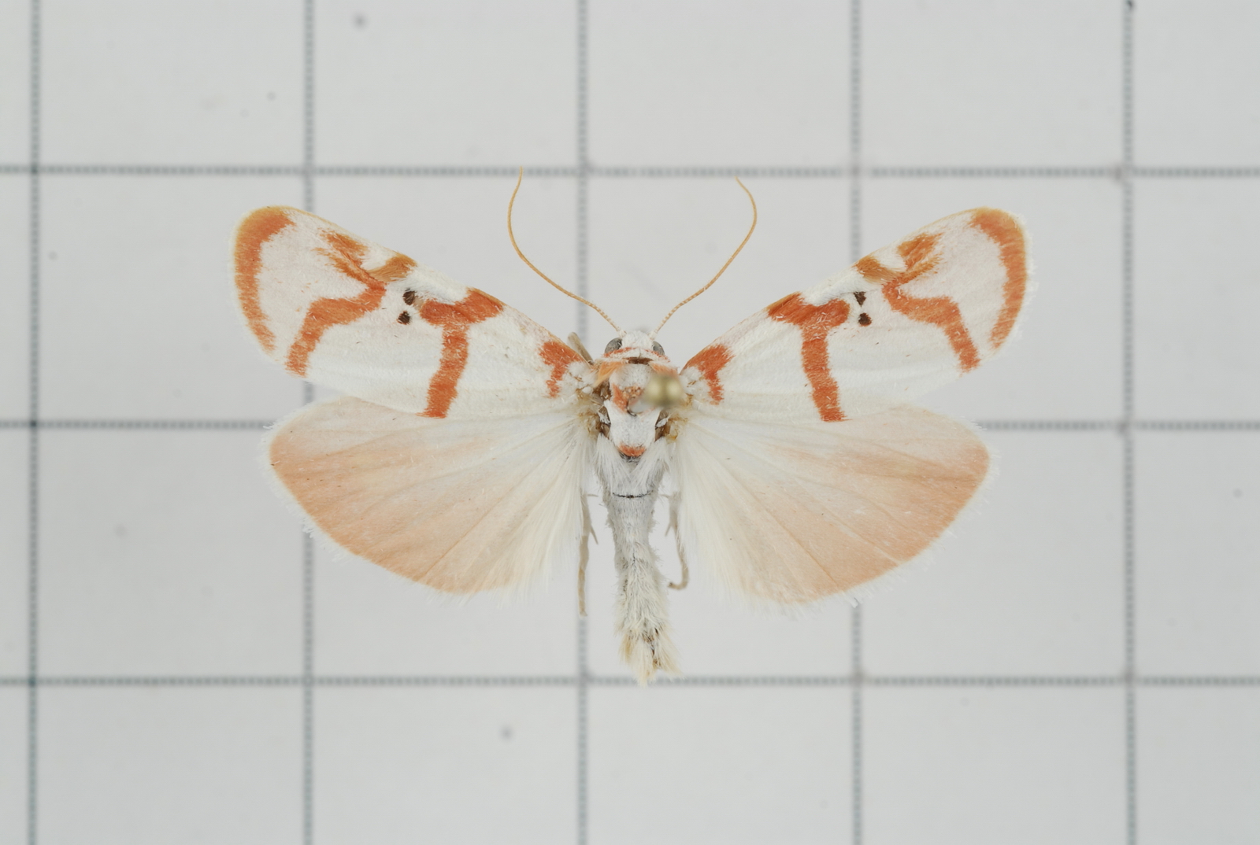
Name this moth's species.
Cyana hamata hamata
